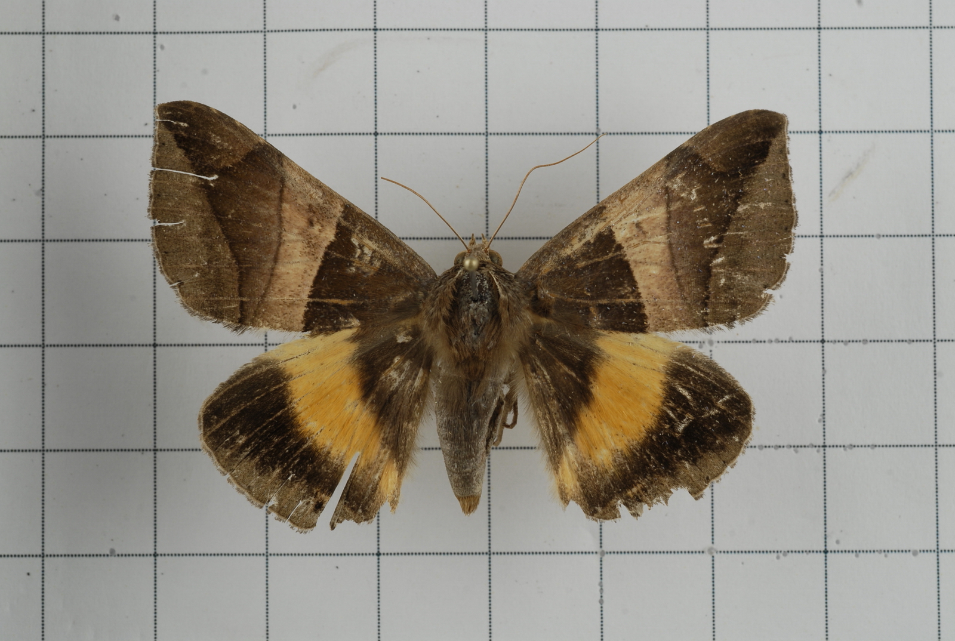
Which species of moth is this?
Bastilla fulvotaenia
